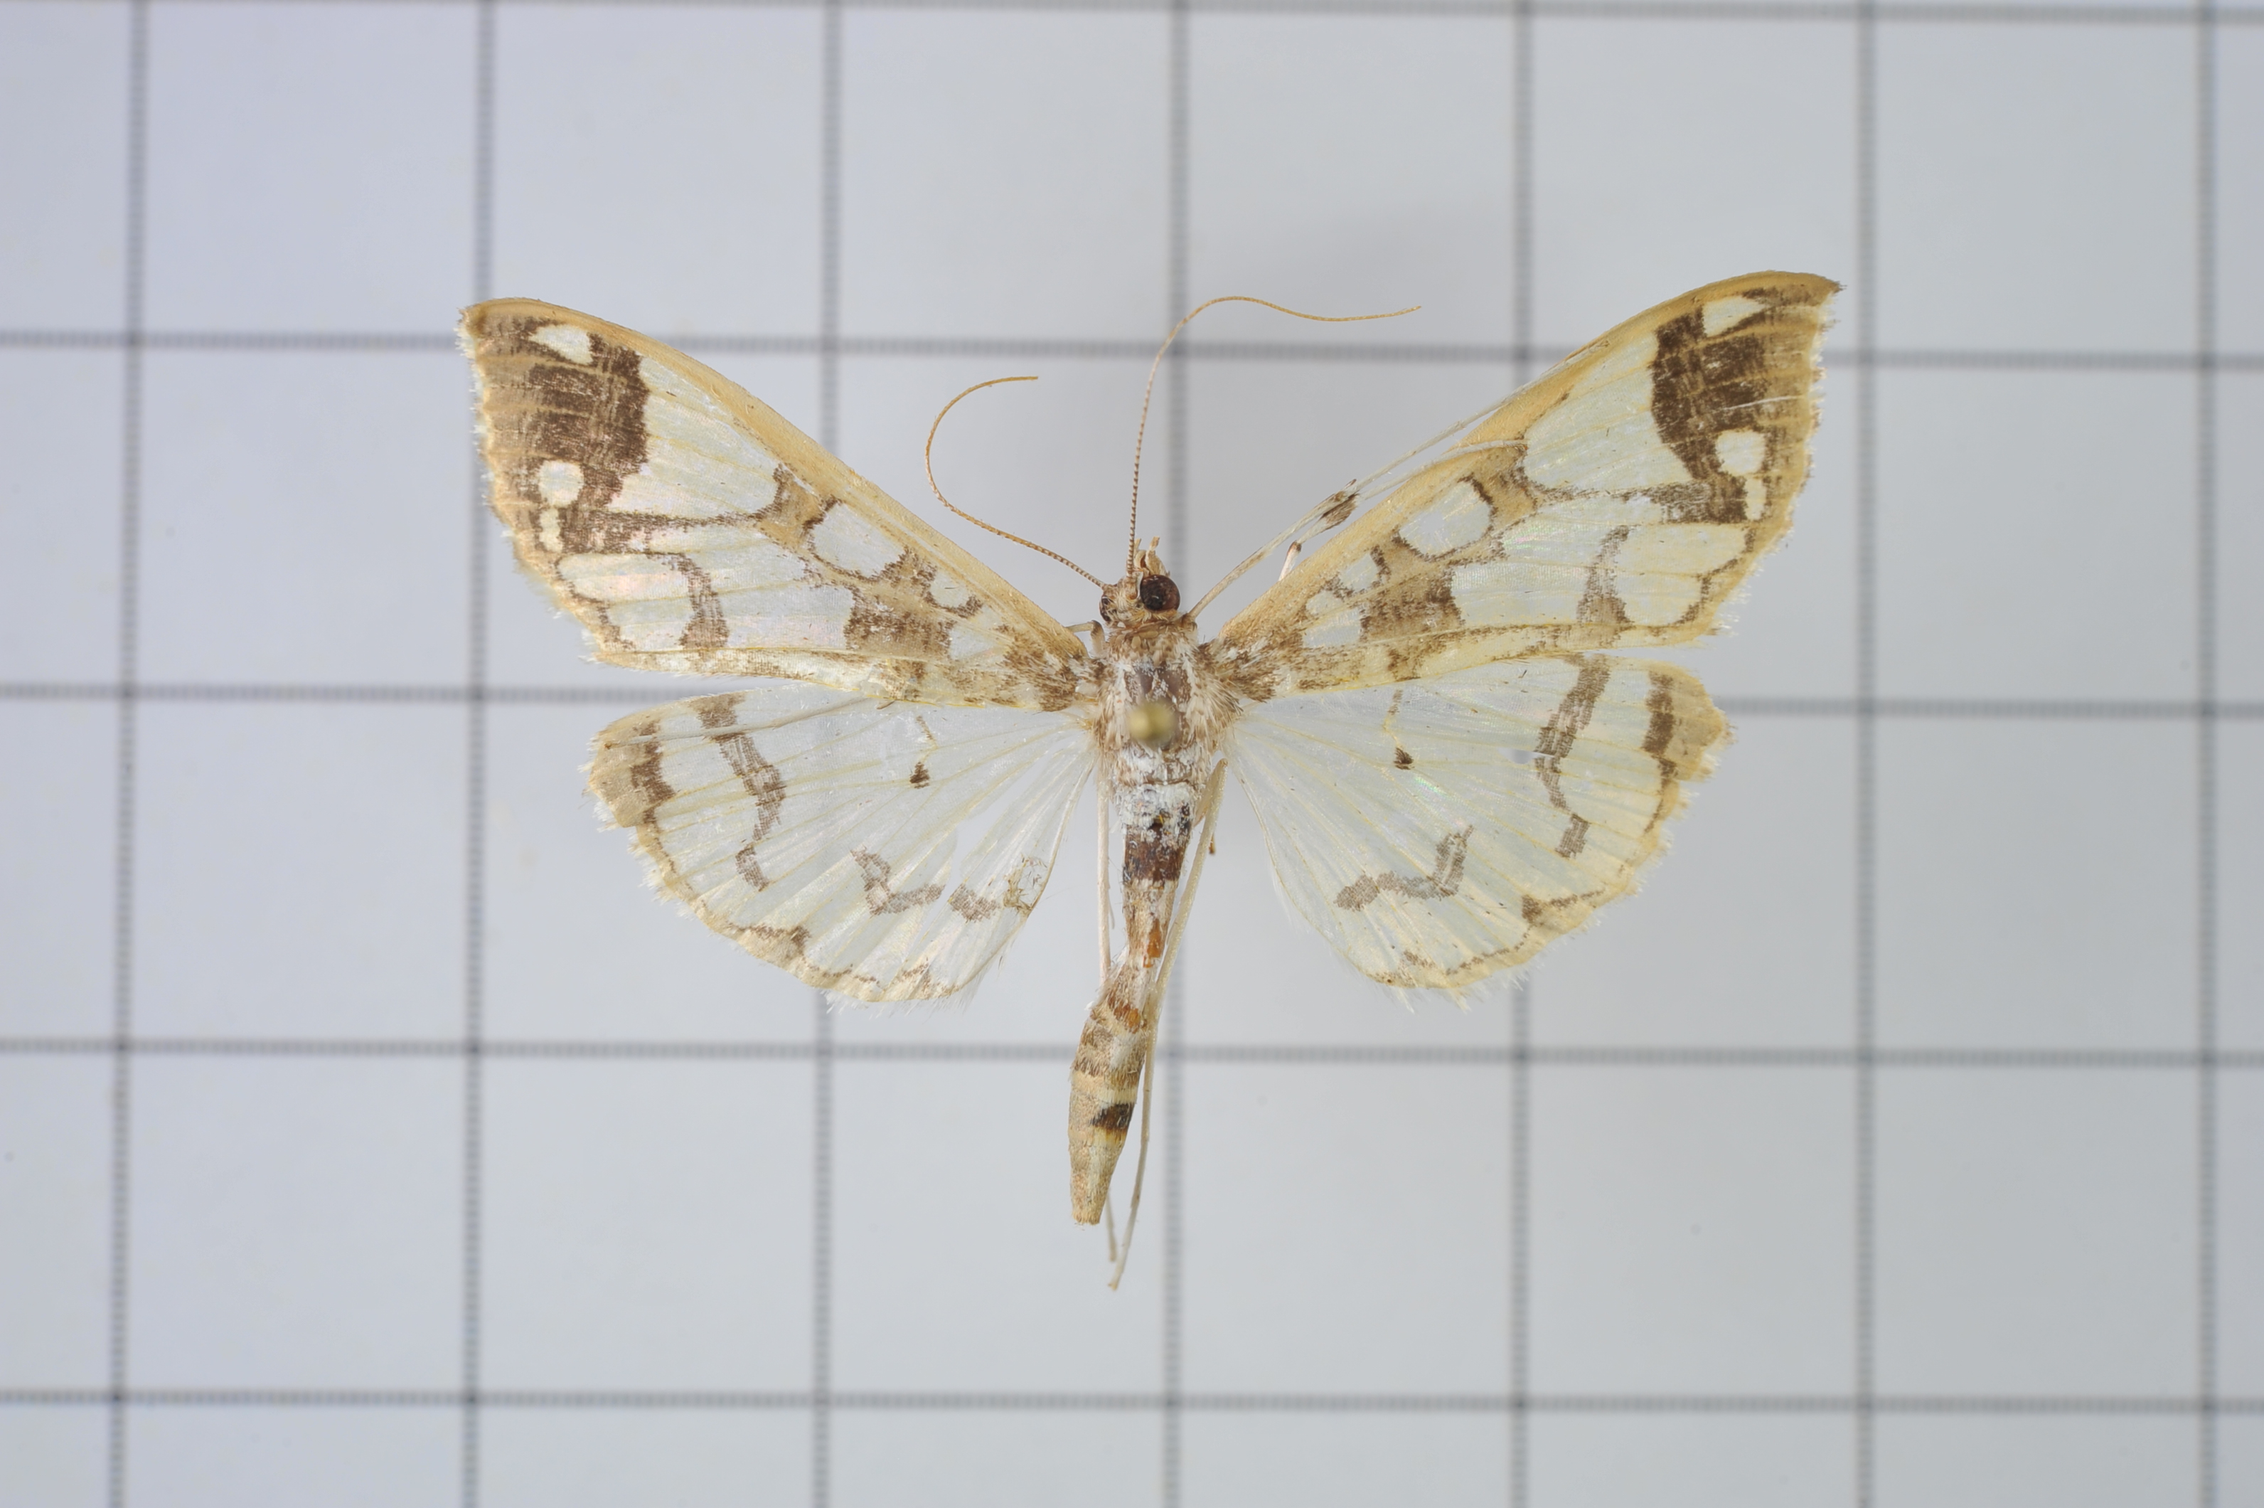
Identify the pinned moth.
Polythlipta divaricata
